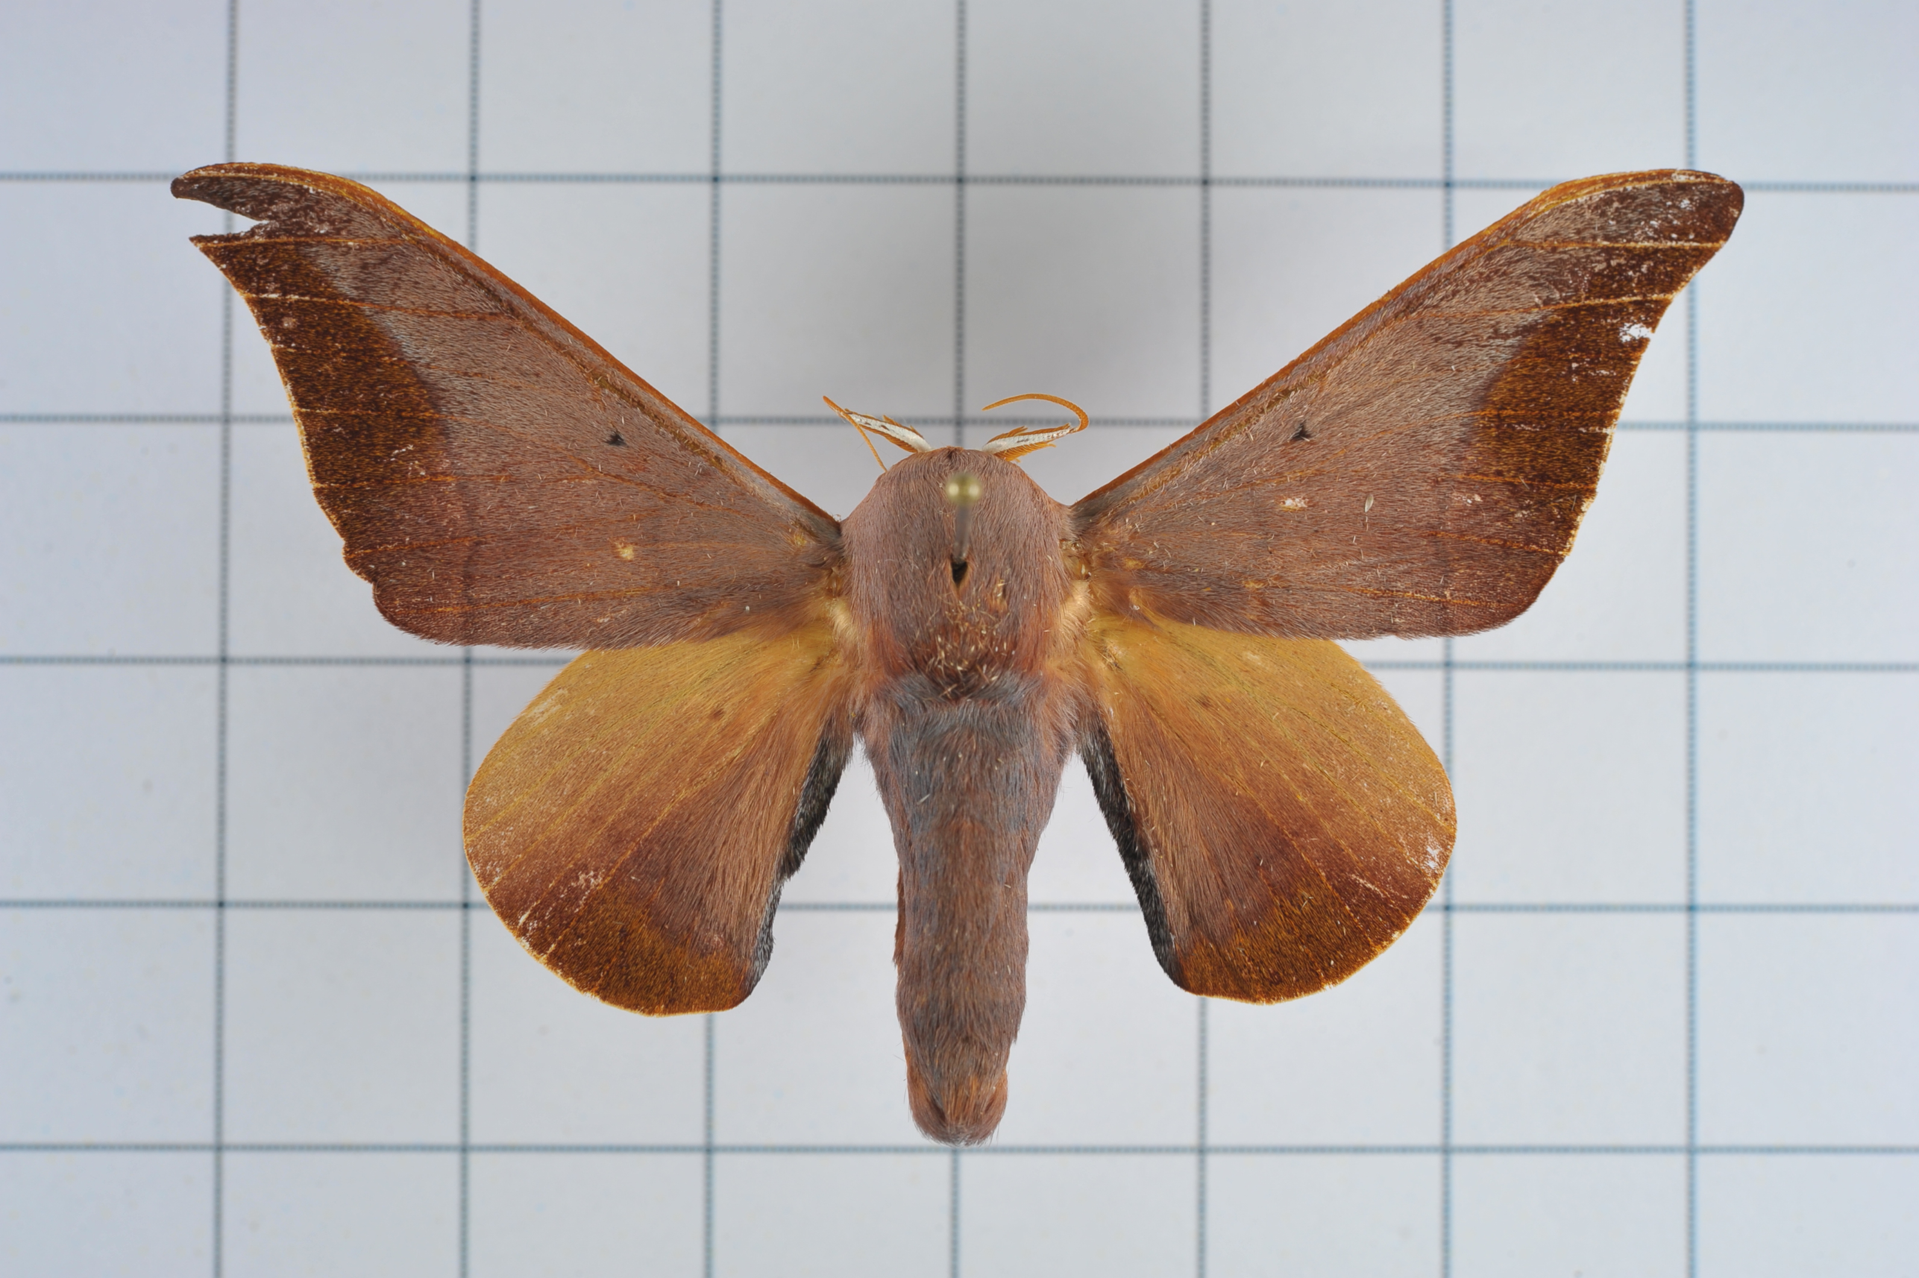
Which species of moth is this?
Comparmustilia gerontica
